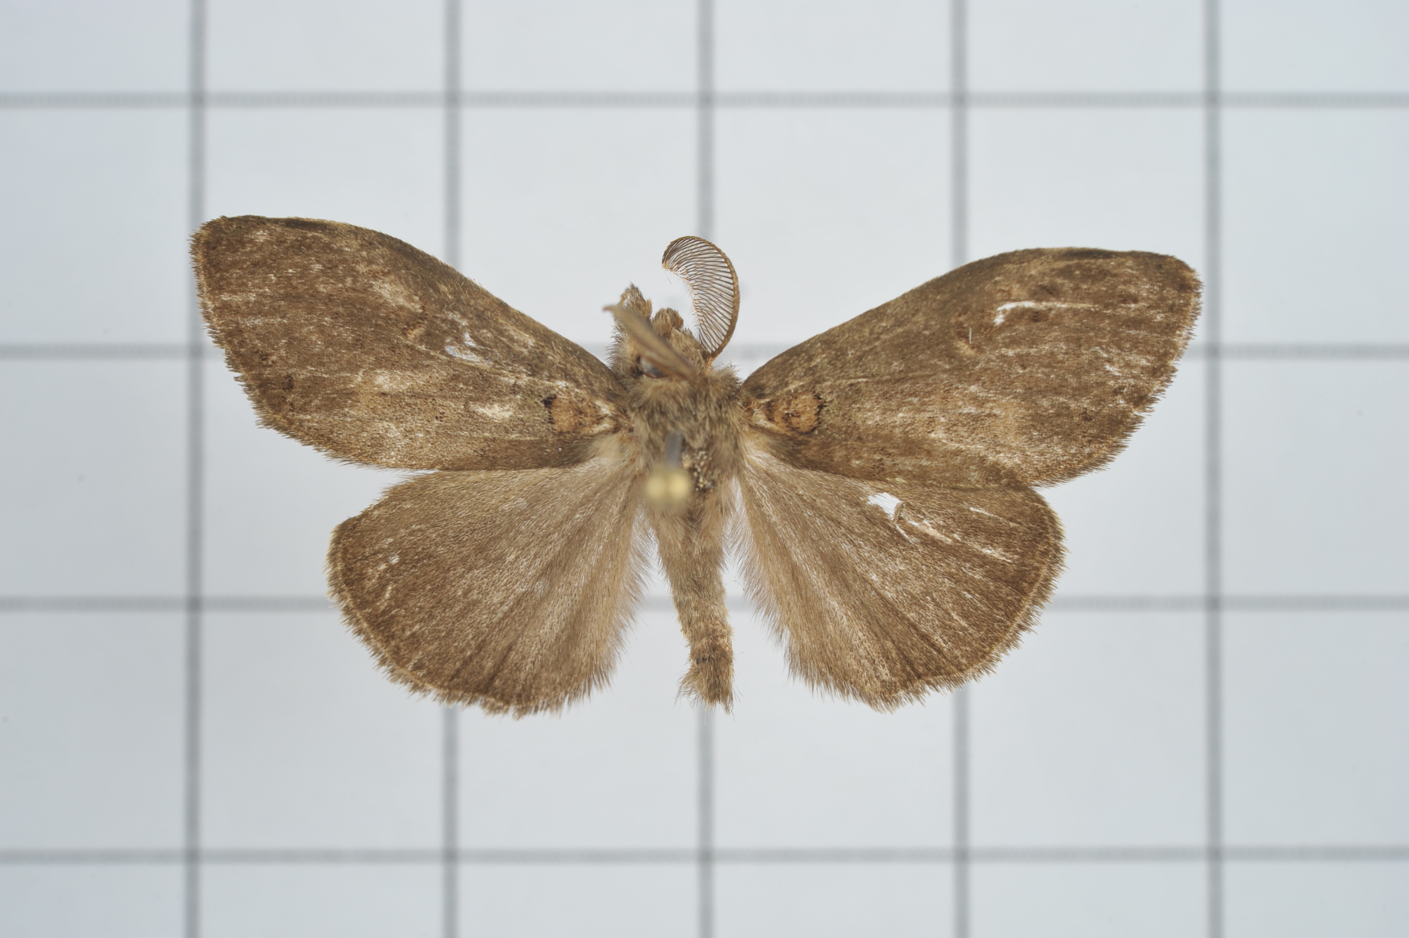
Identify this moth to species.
Olene dudgeoni
